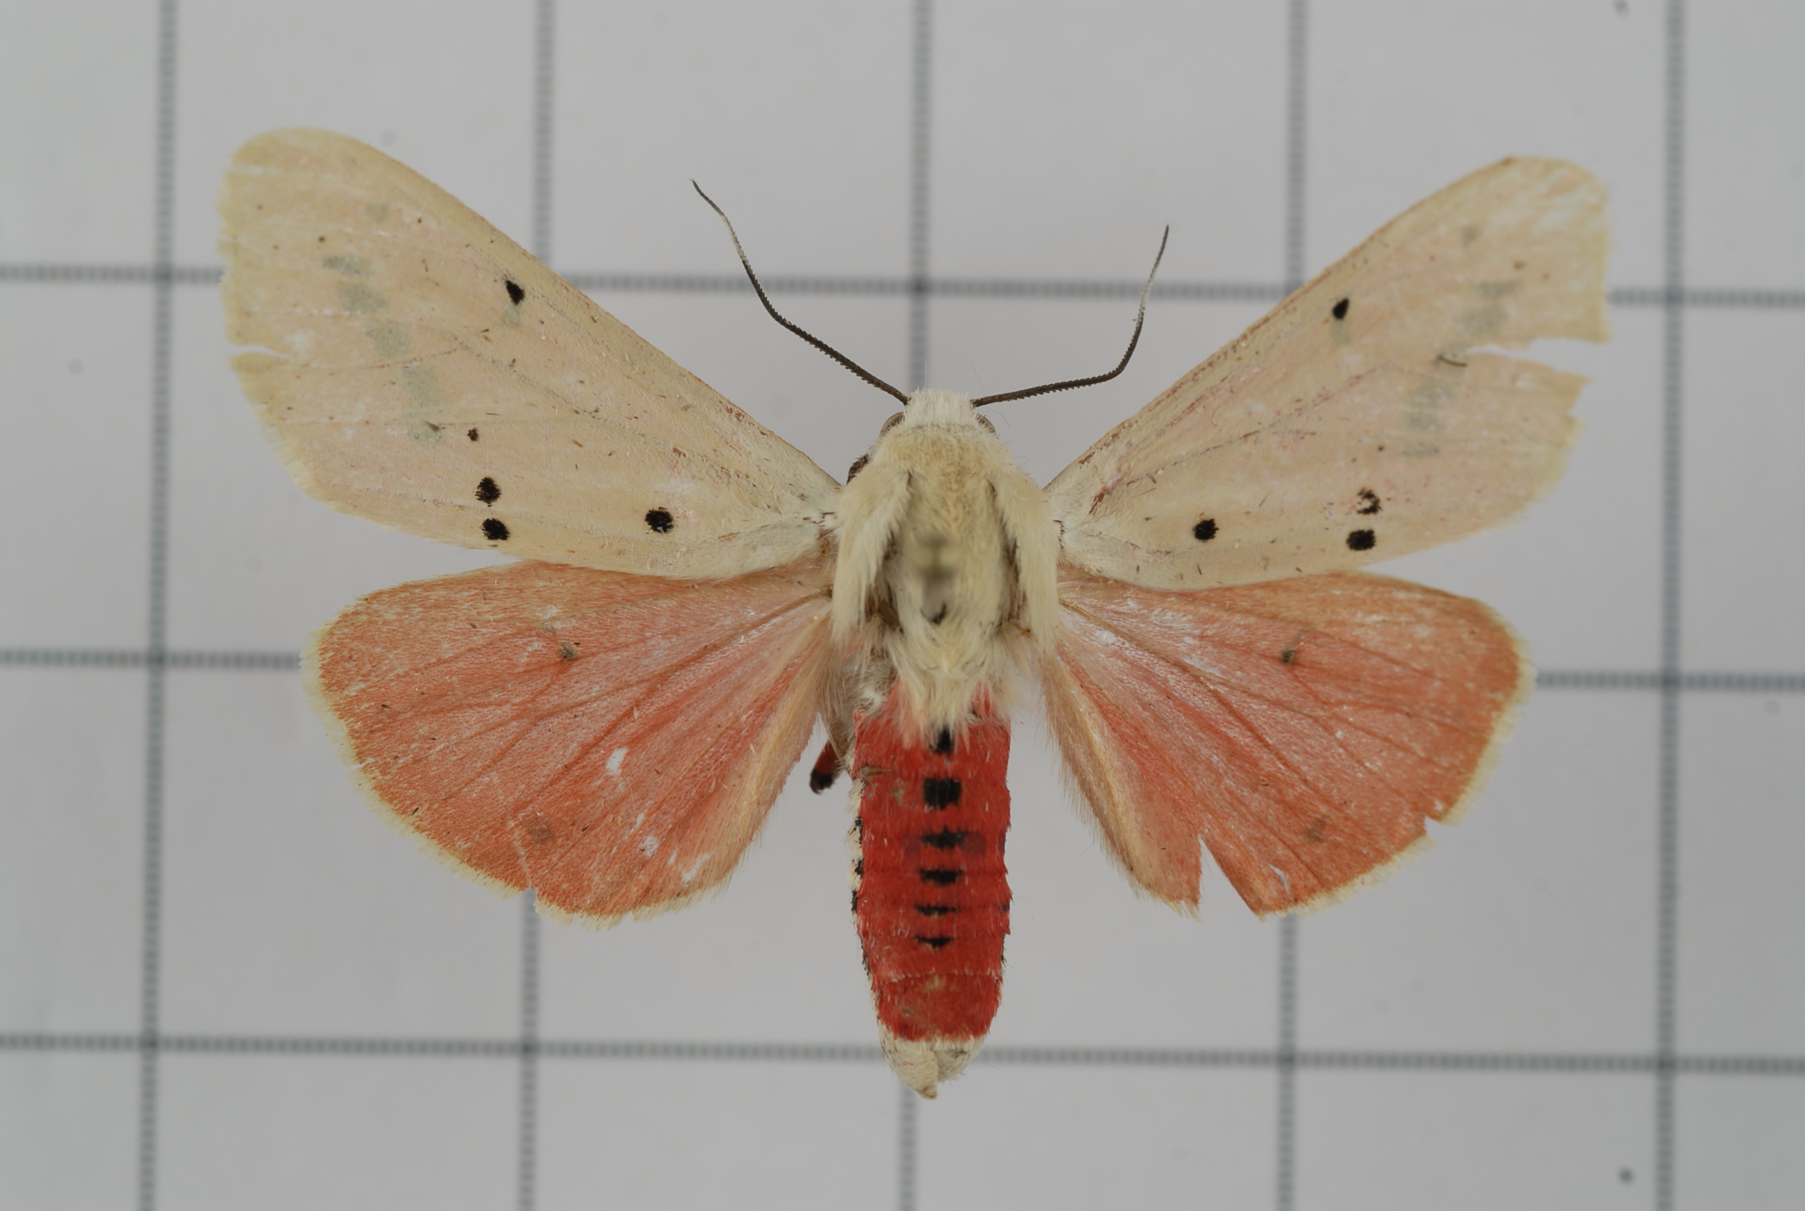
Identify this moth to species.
Spilarctia subcarnea
